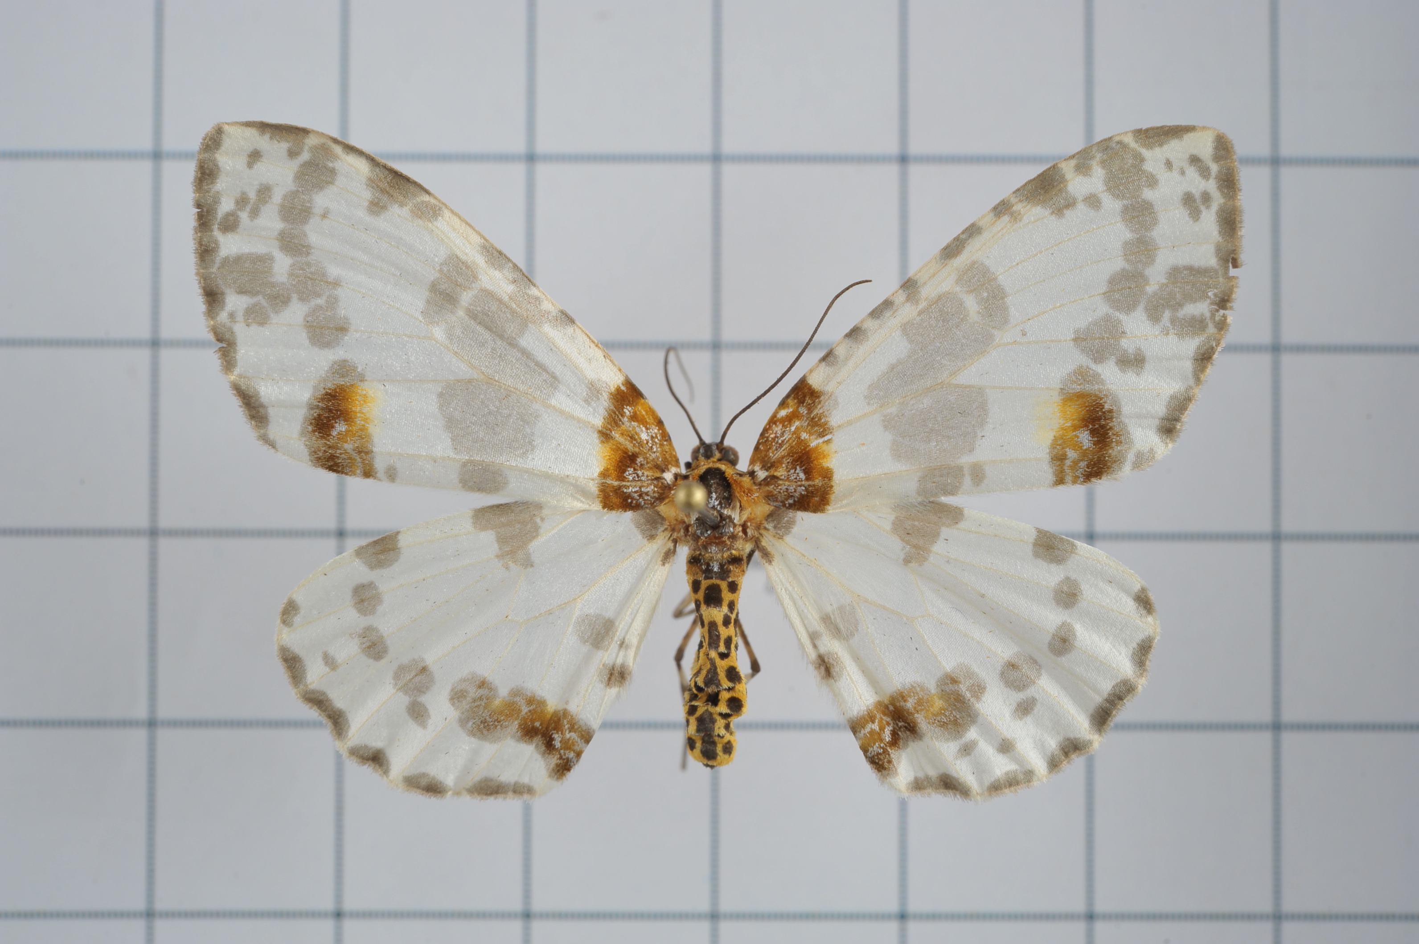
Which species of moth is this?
Abraxas adilluminata
